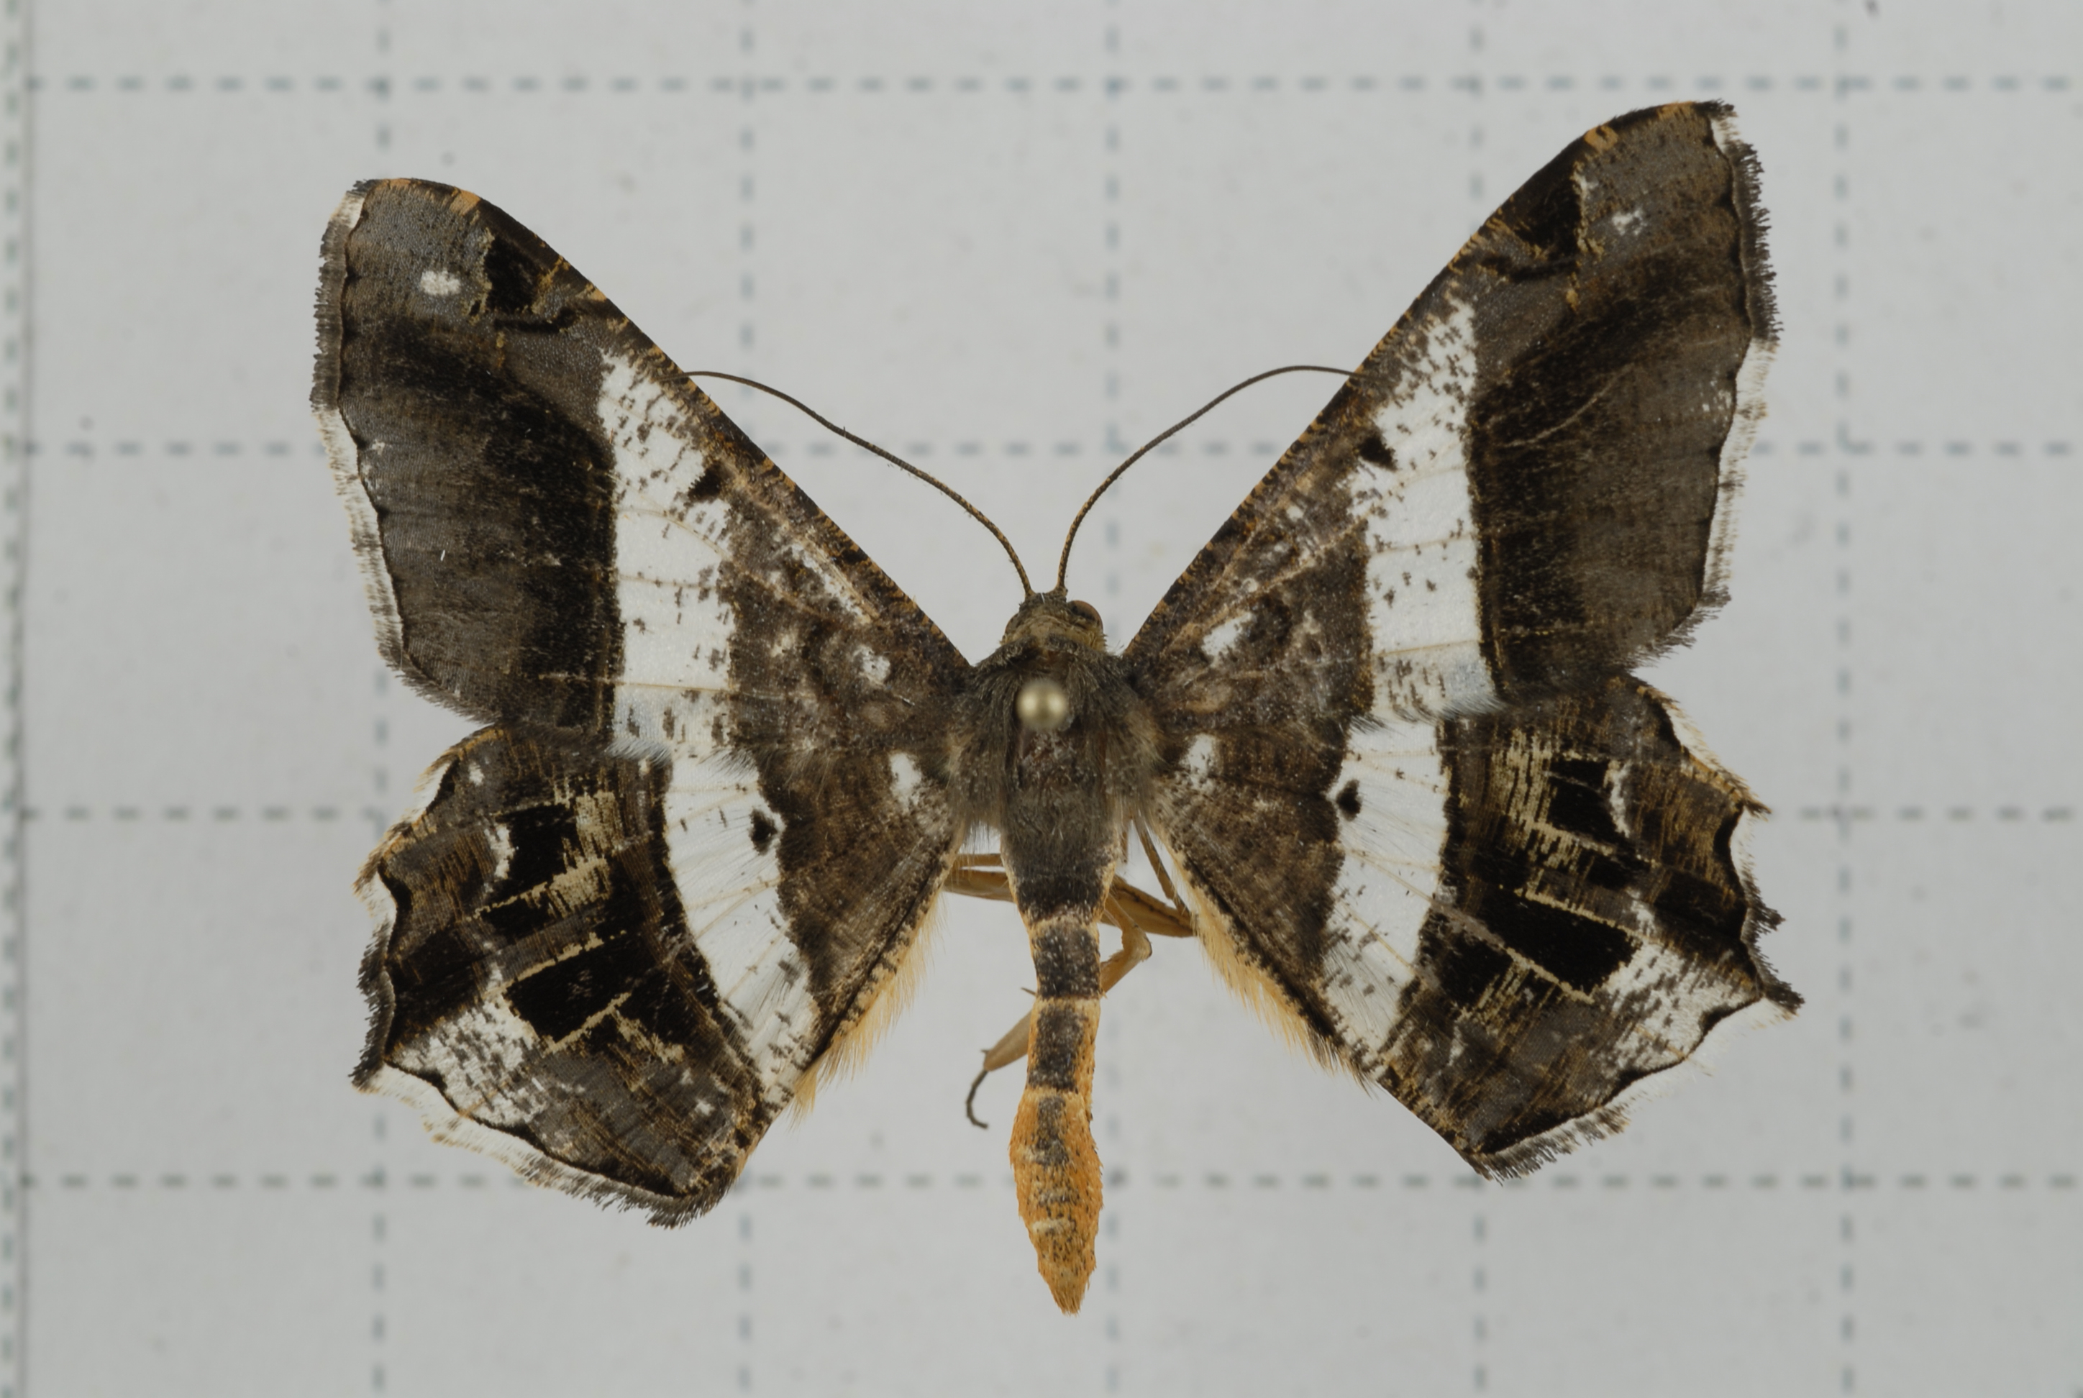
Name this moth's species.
Chiasmia eleonora eleonora
